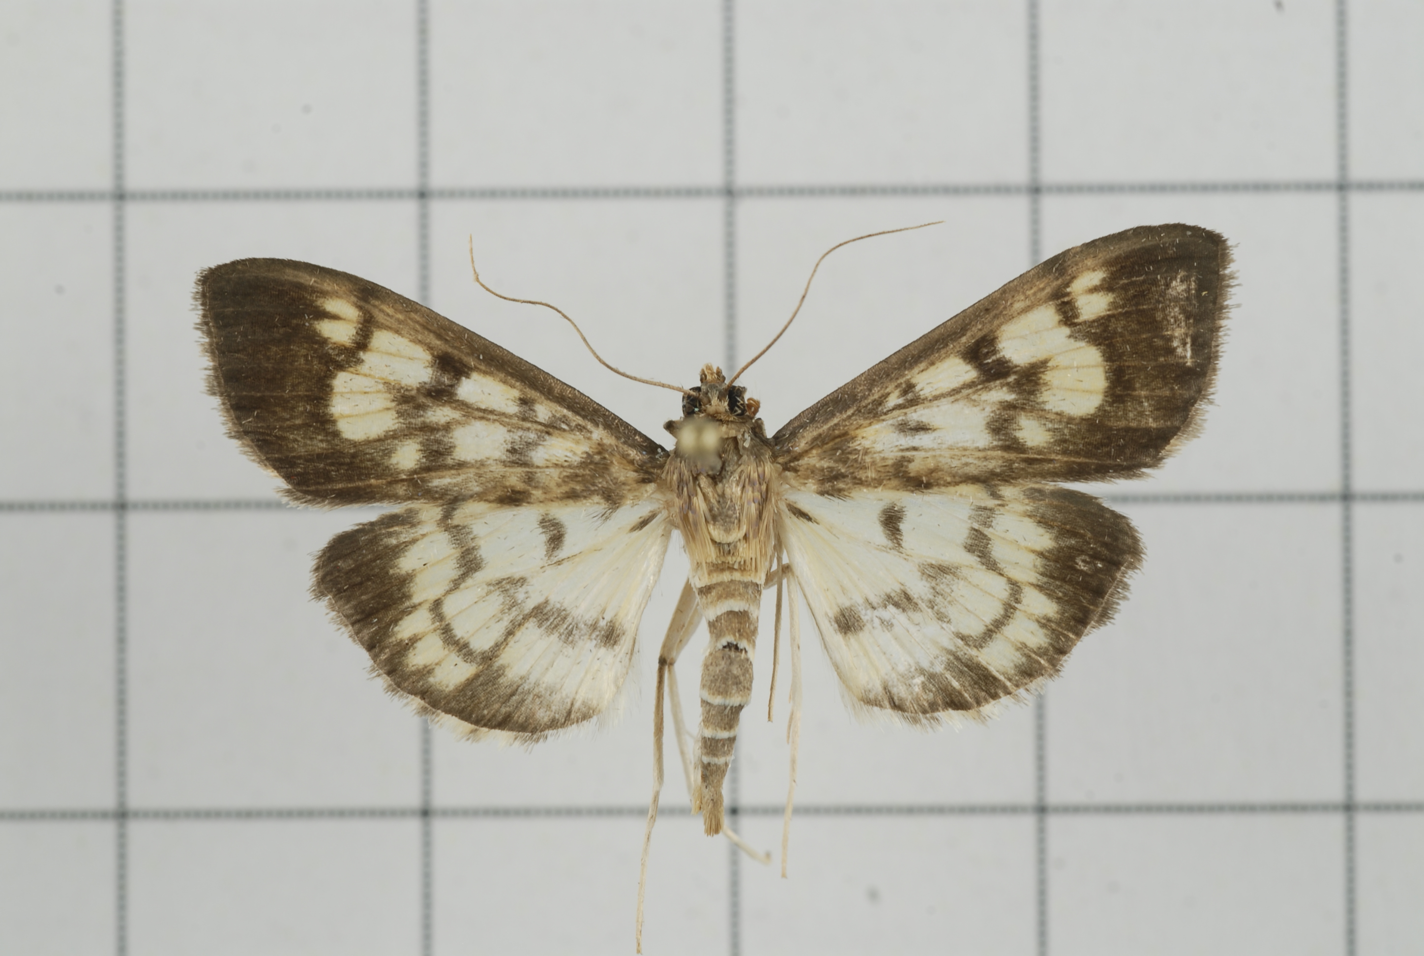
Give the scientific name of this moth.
Syllepte taiwanalis
